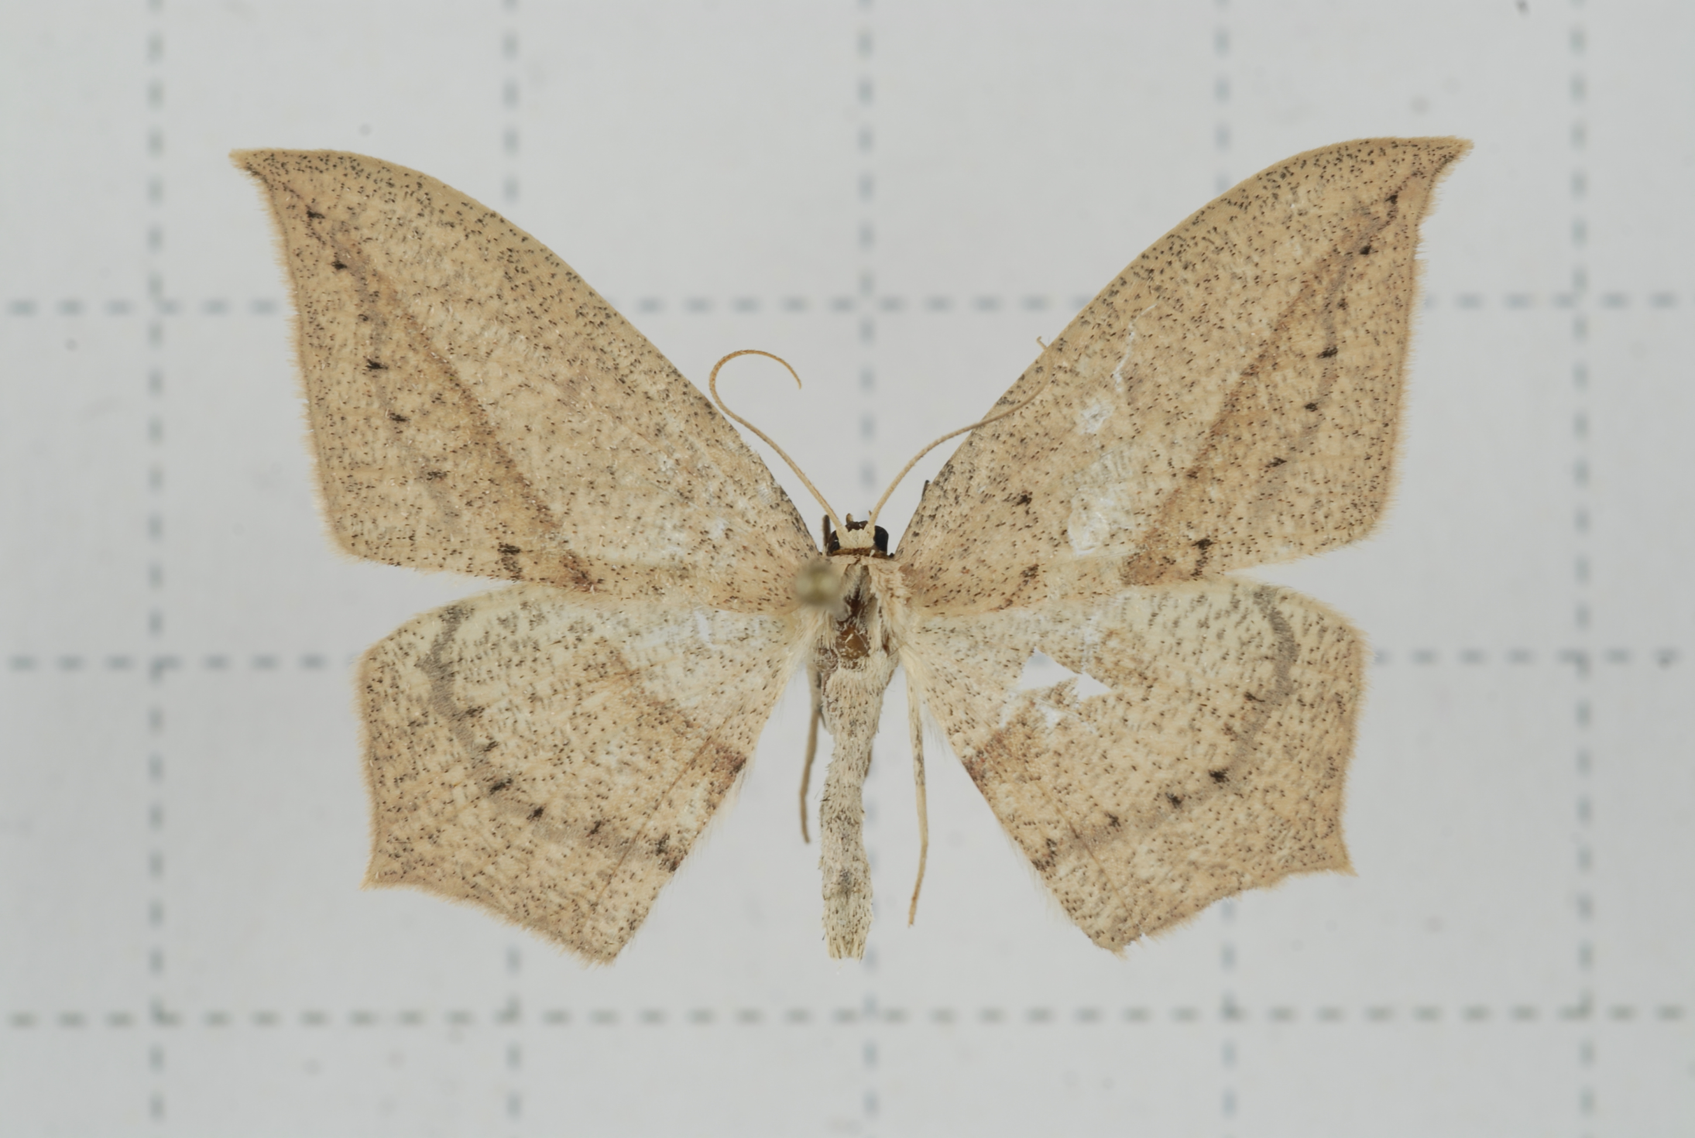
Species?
Timandra stueningi
